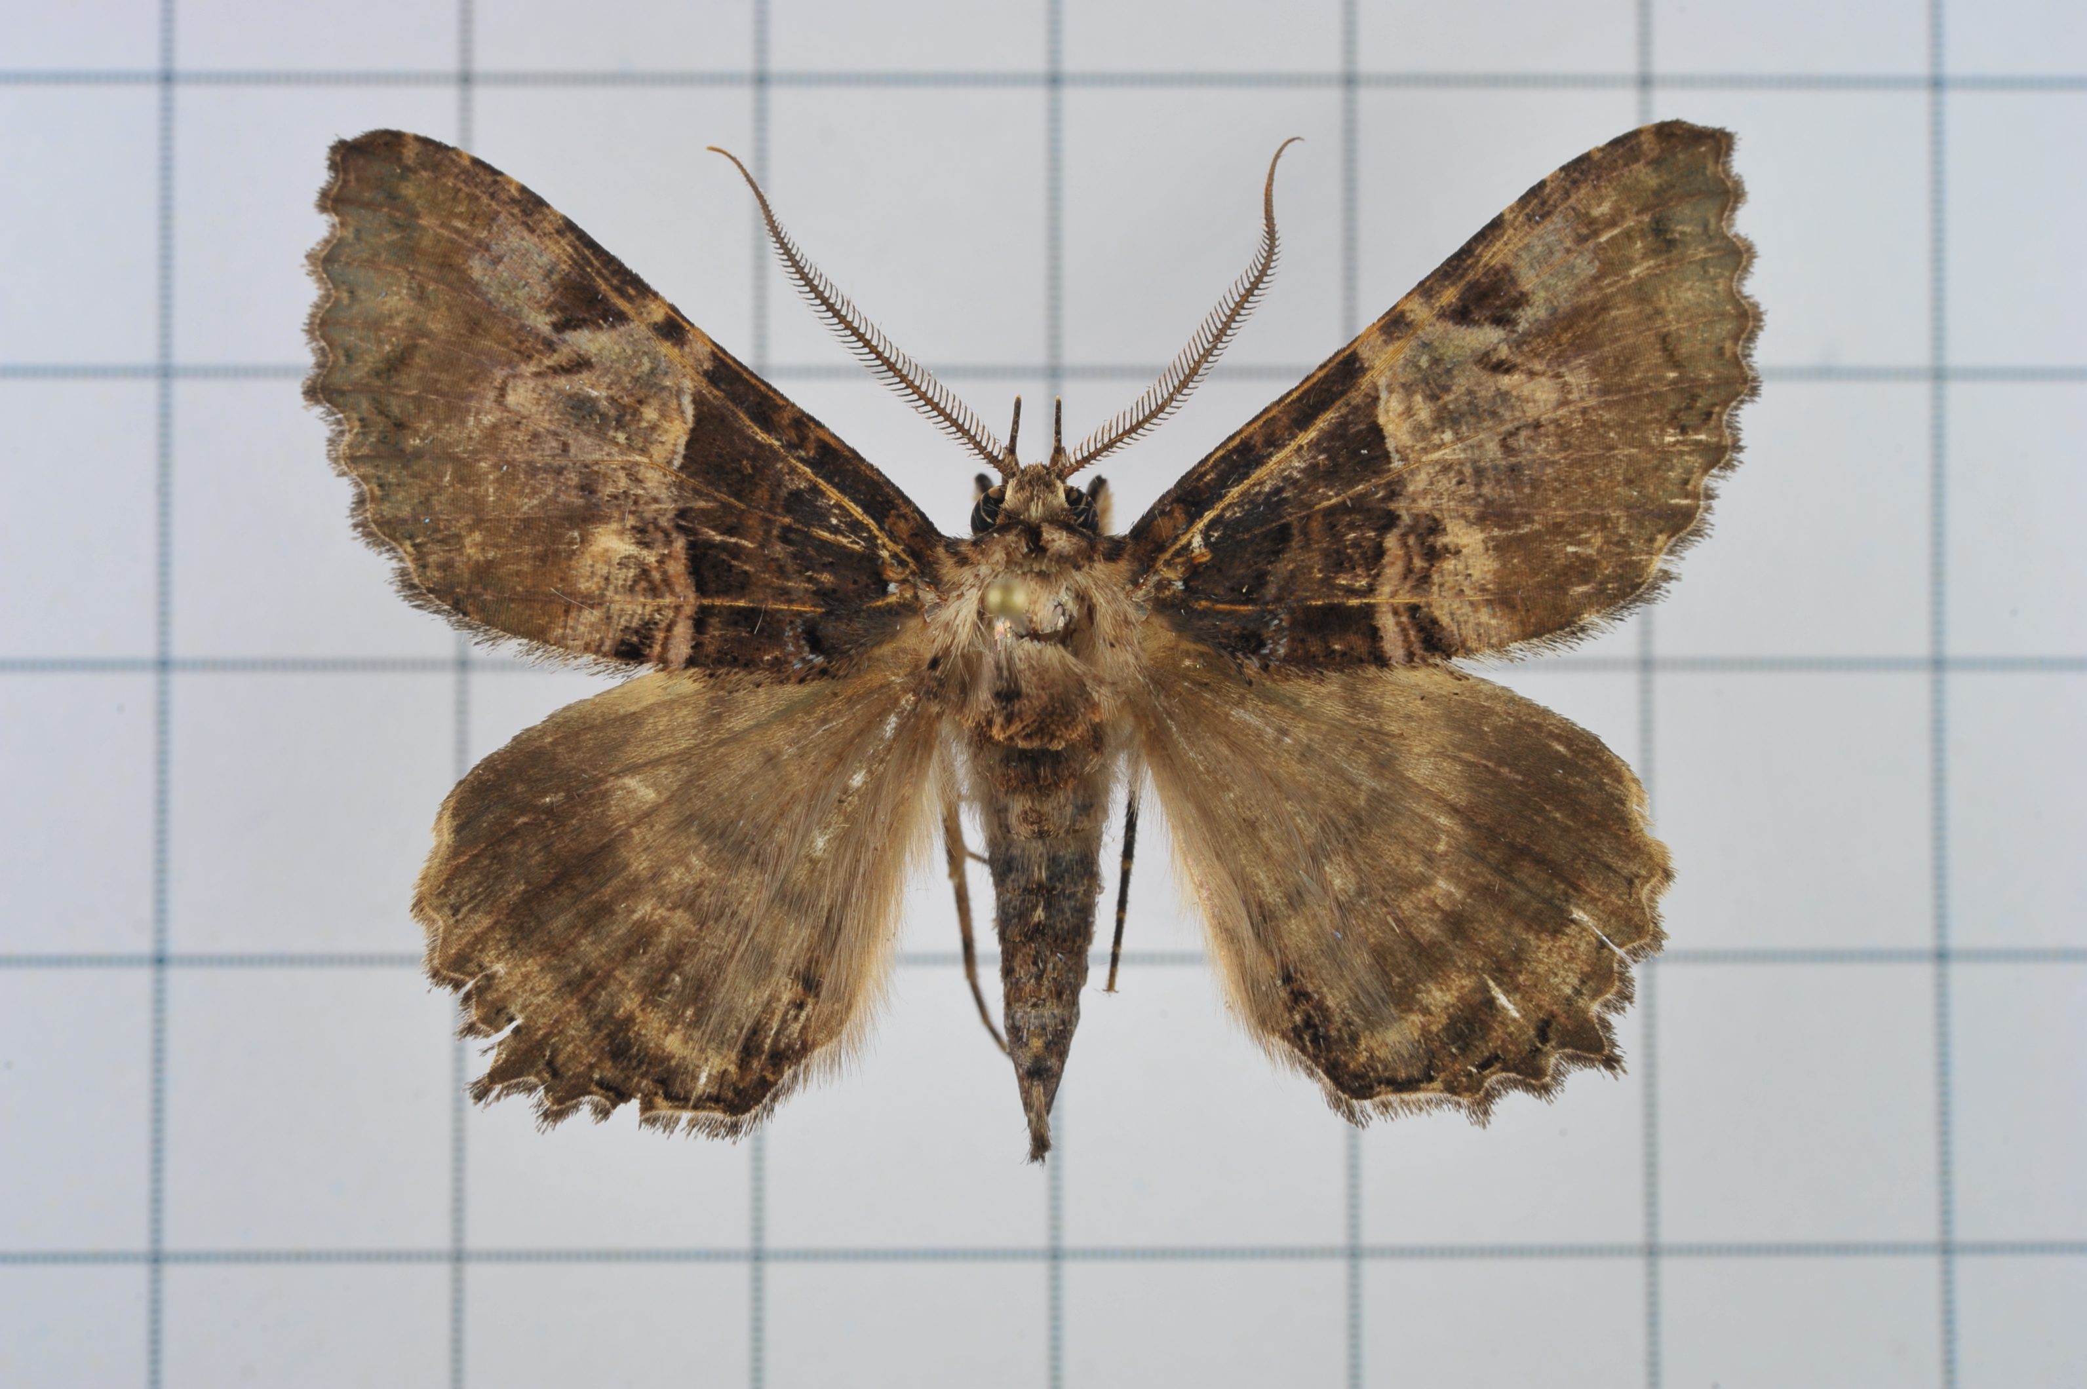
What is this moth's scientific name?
Daddala lucilla
